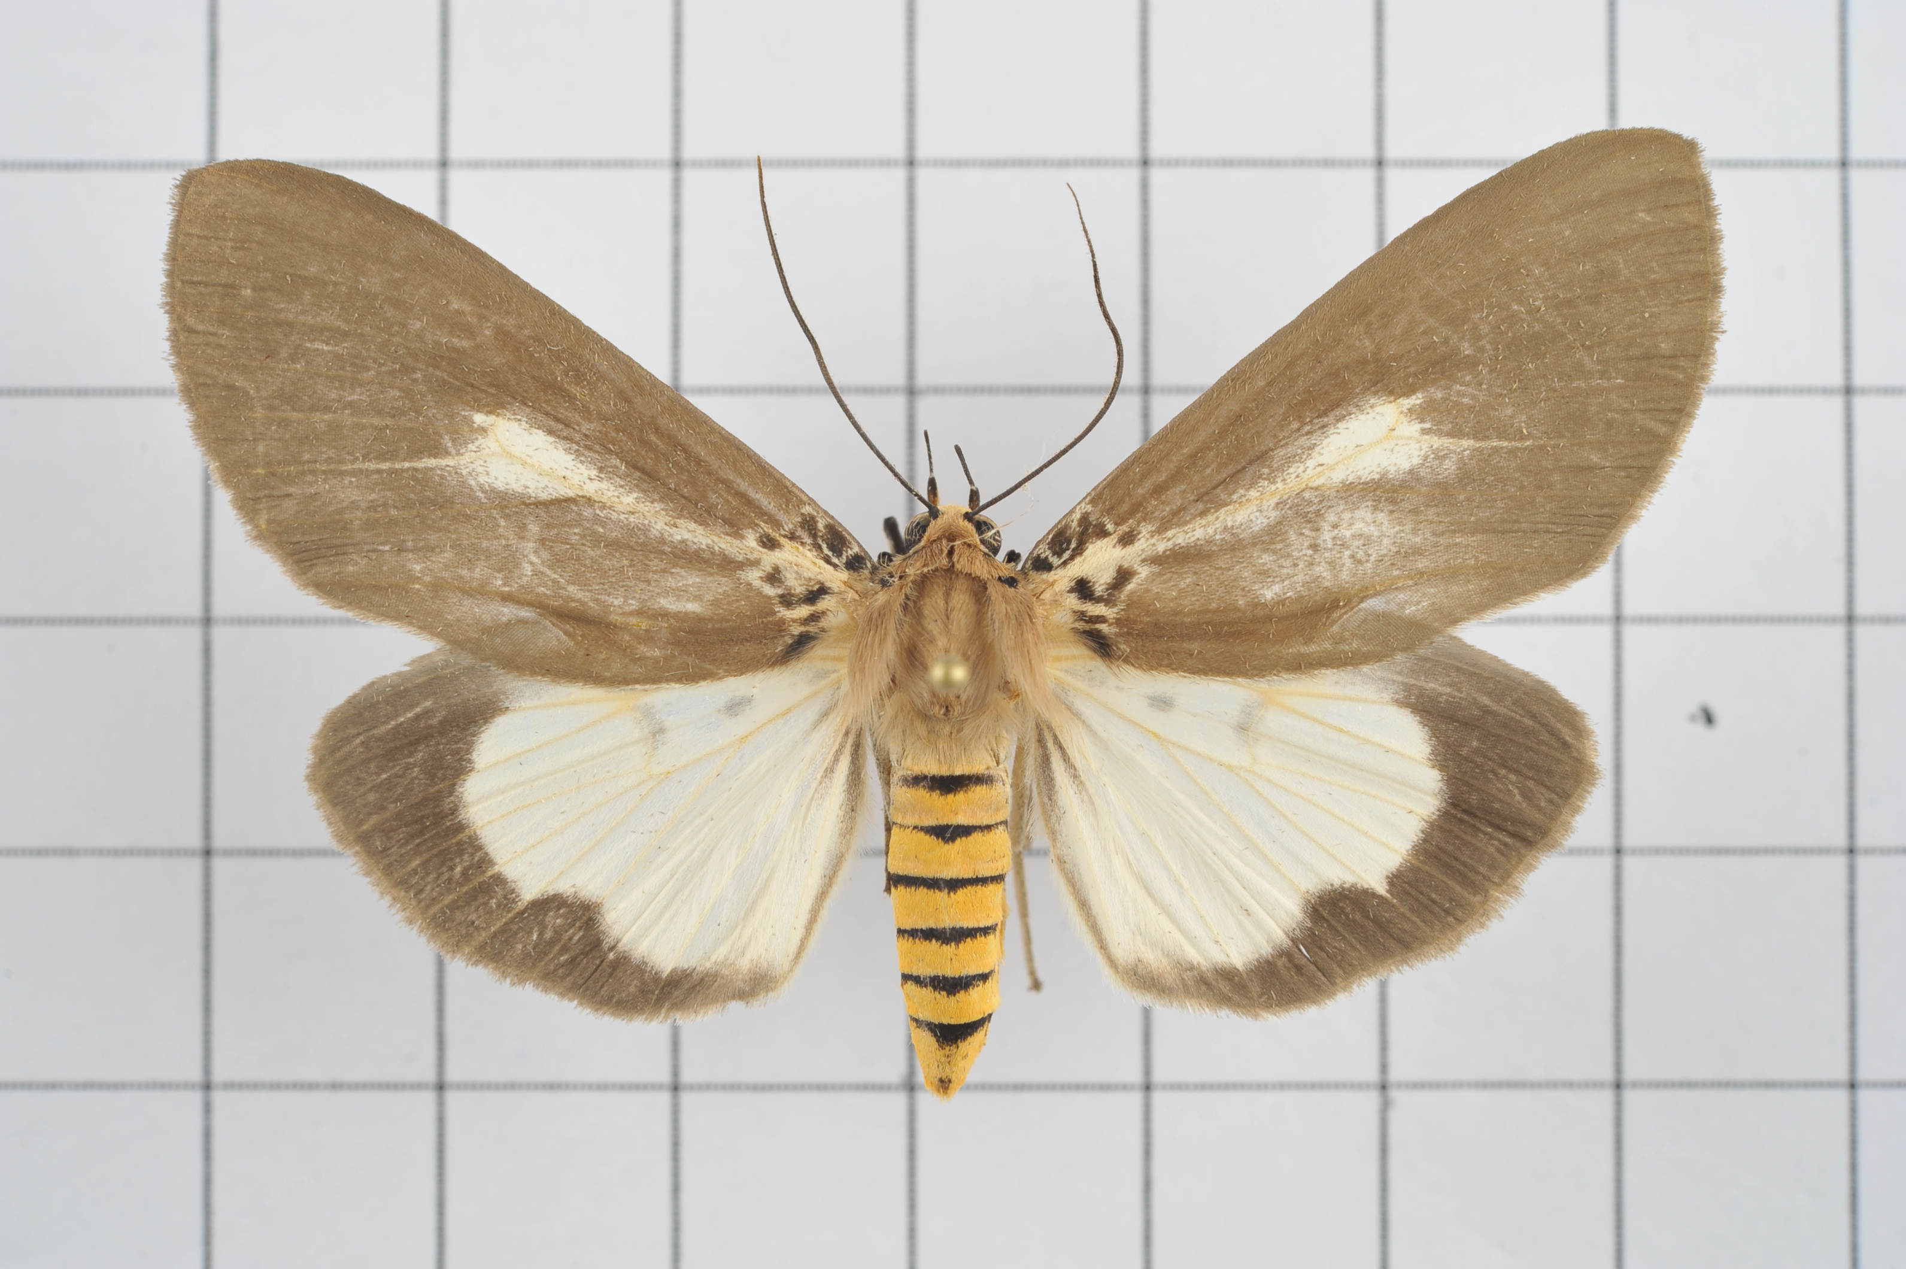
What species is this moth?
Asota heliconia zebrina
